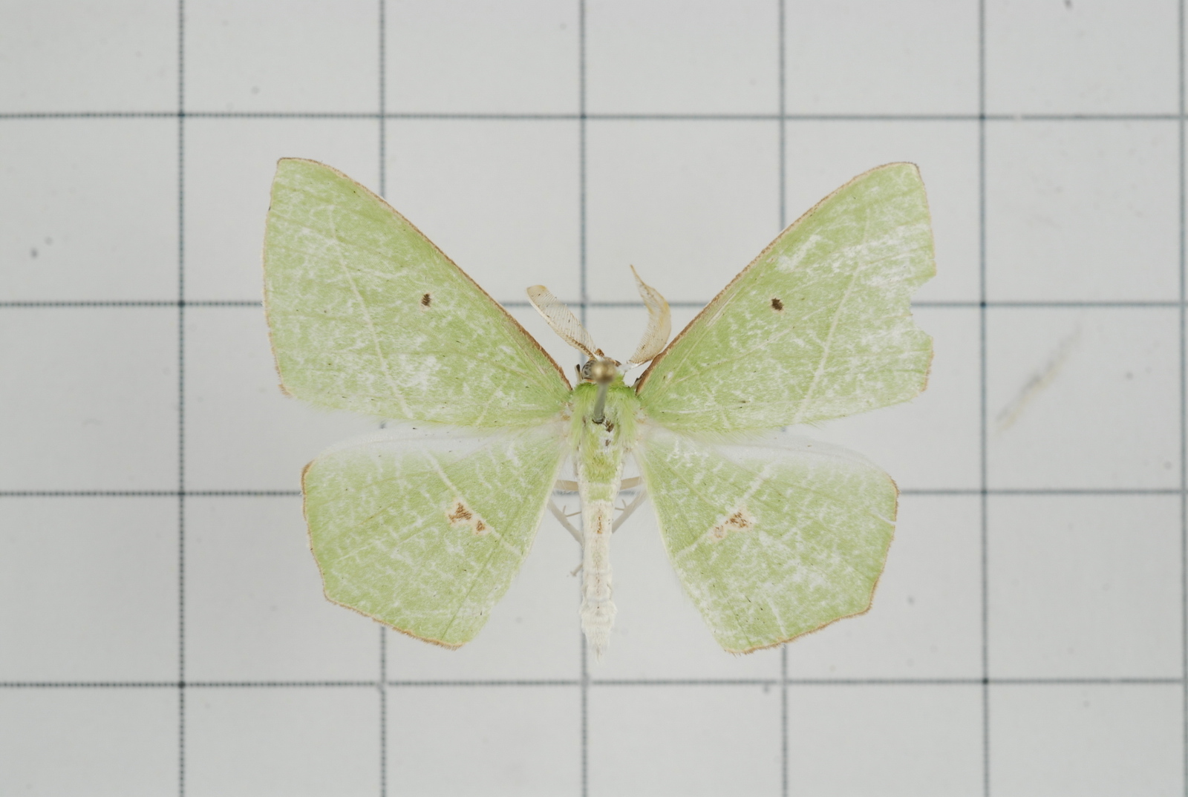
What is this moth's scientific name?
Tanaoctenia haliaria
